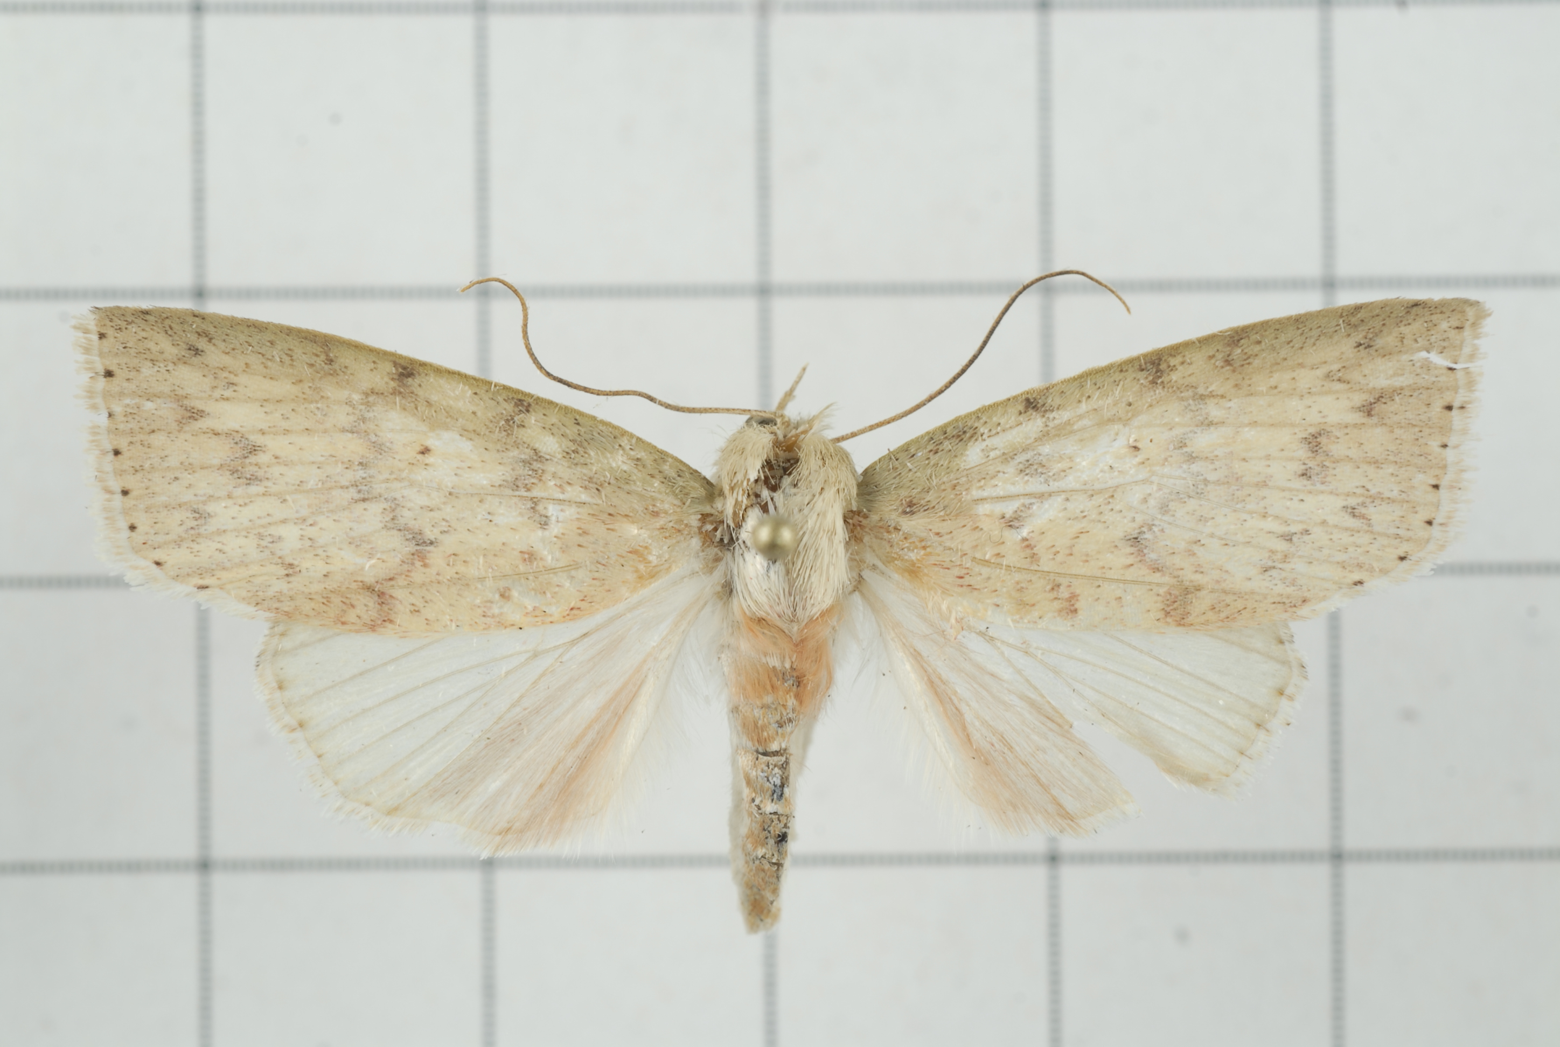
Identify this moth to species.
Tympanistes fusimargo
